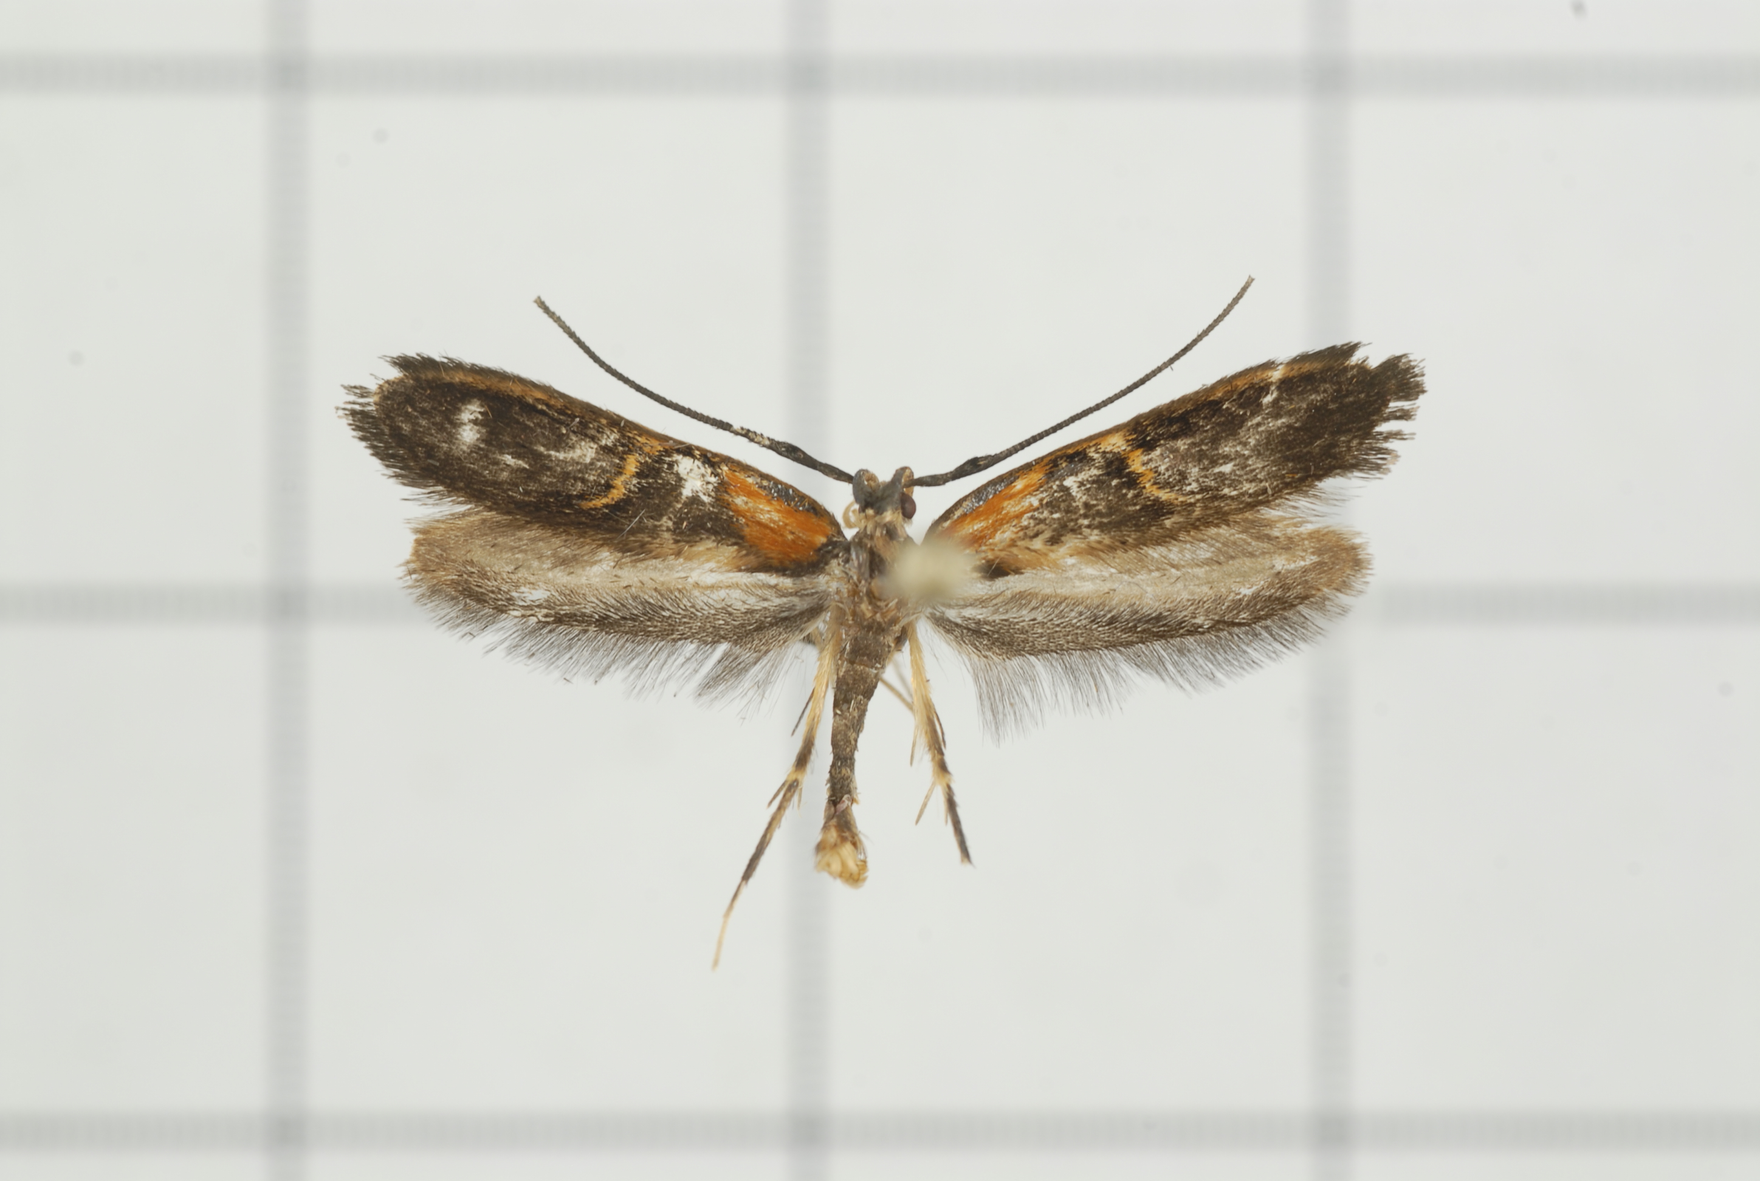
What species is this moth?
Tisis mesozosta
